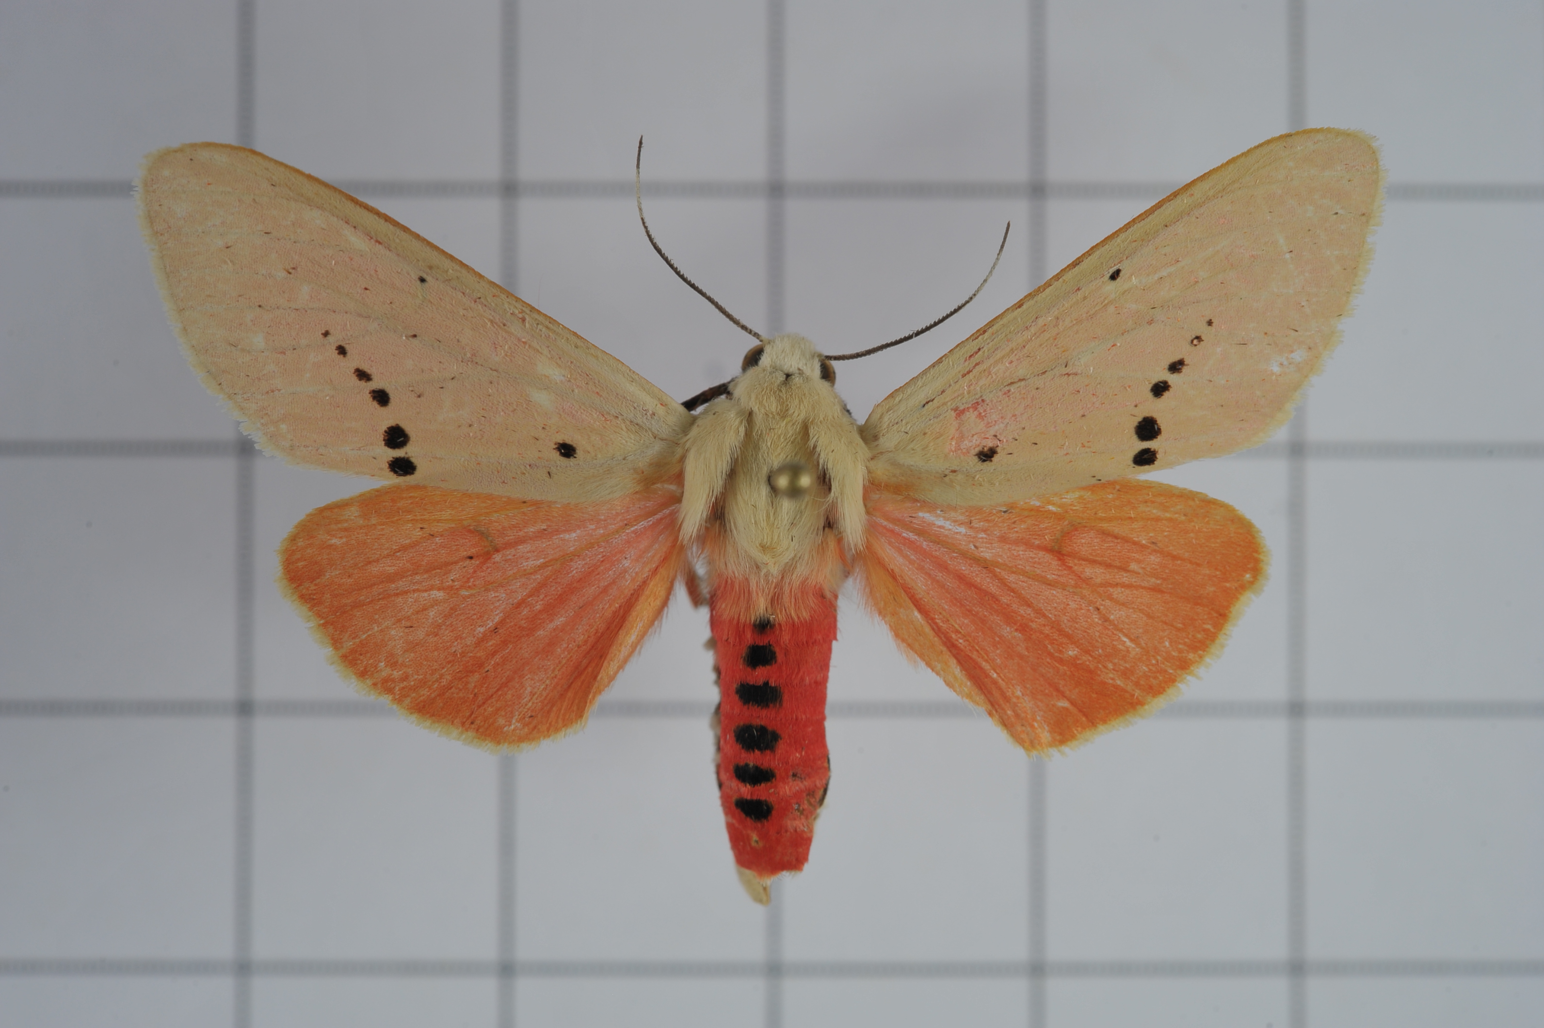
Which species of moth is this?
Spilarctia subcarnea
